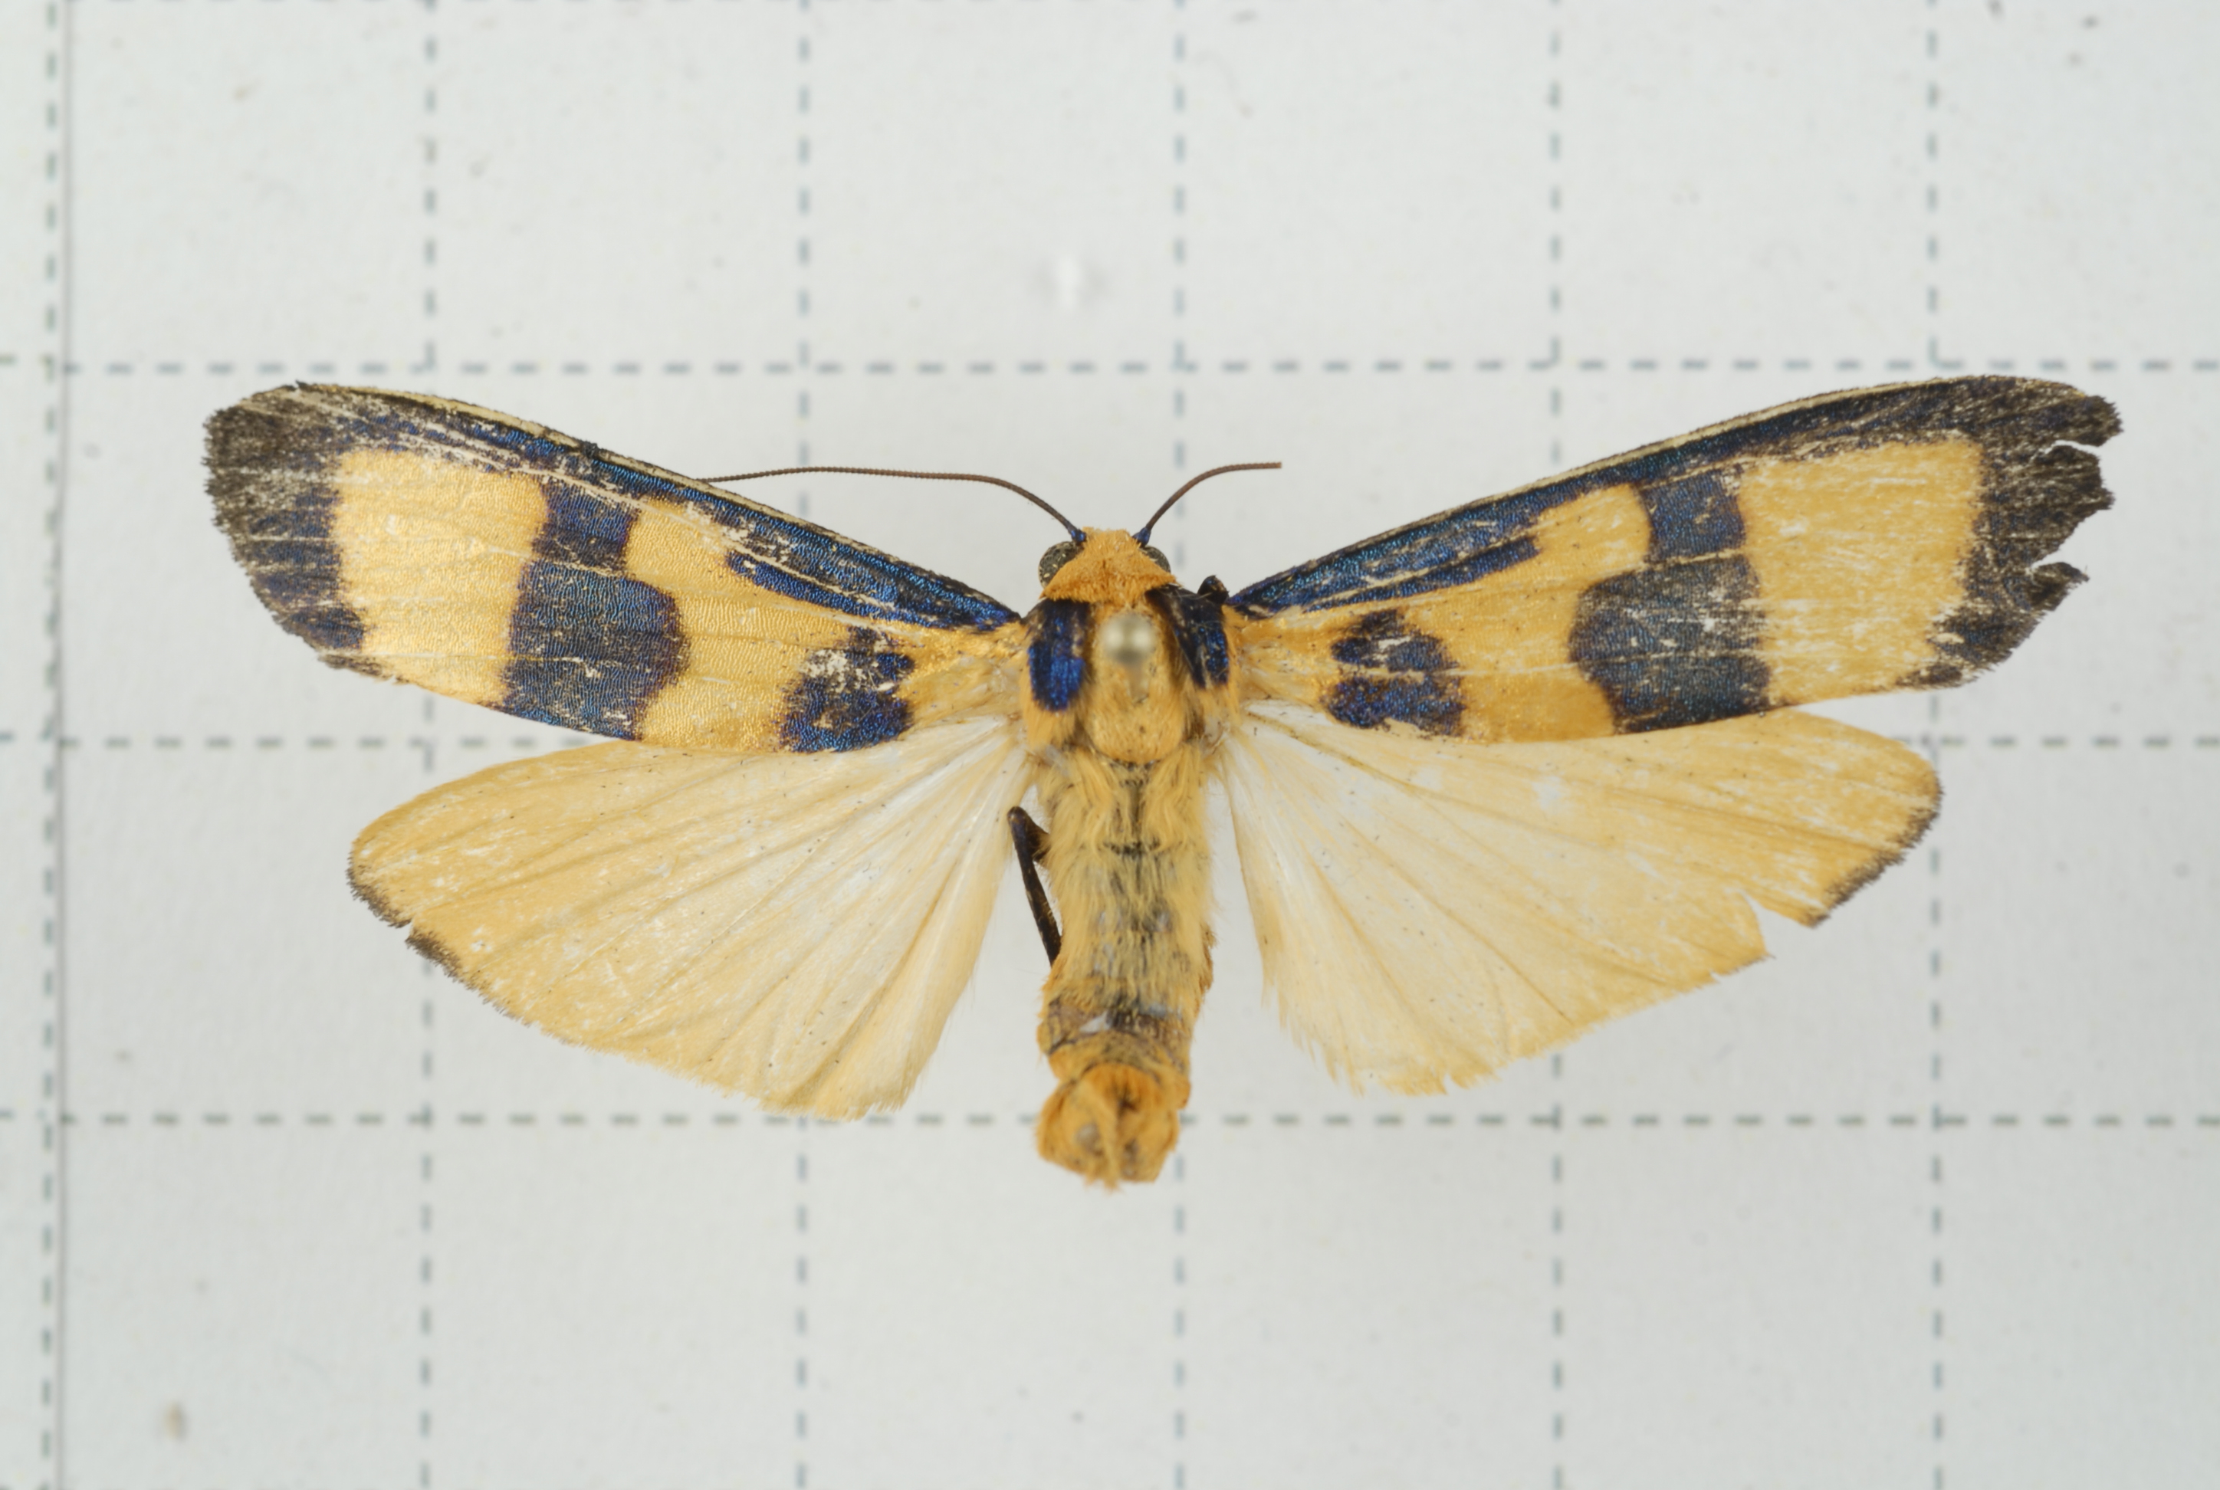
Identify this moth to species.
Chrysaeglia magnifica
